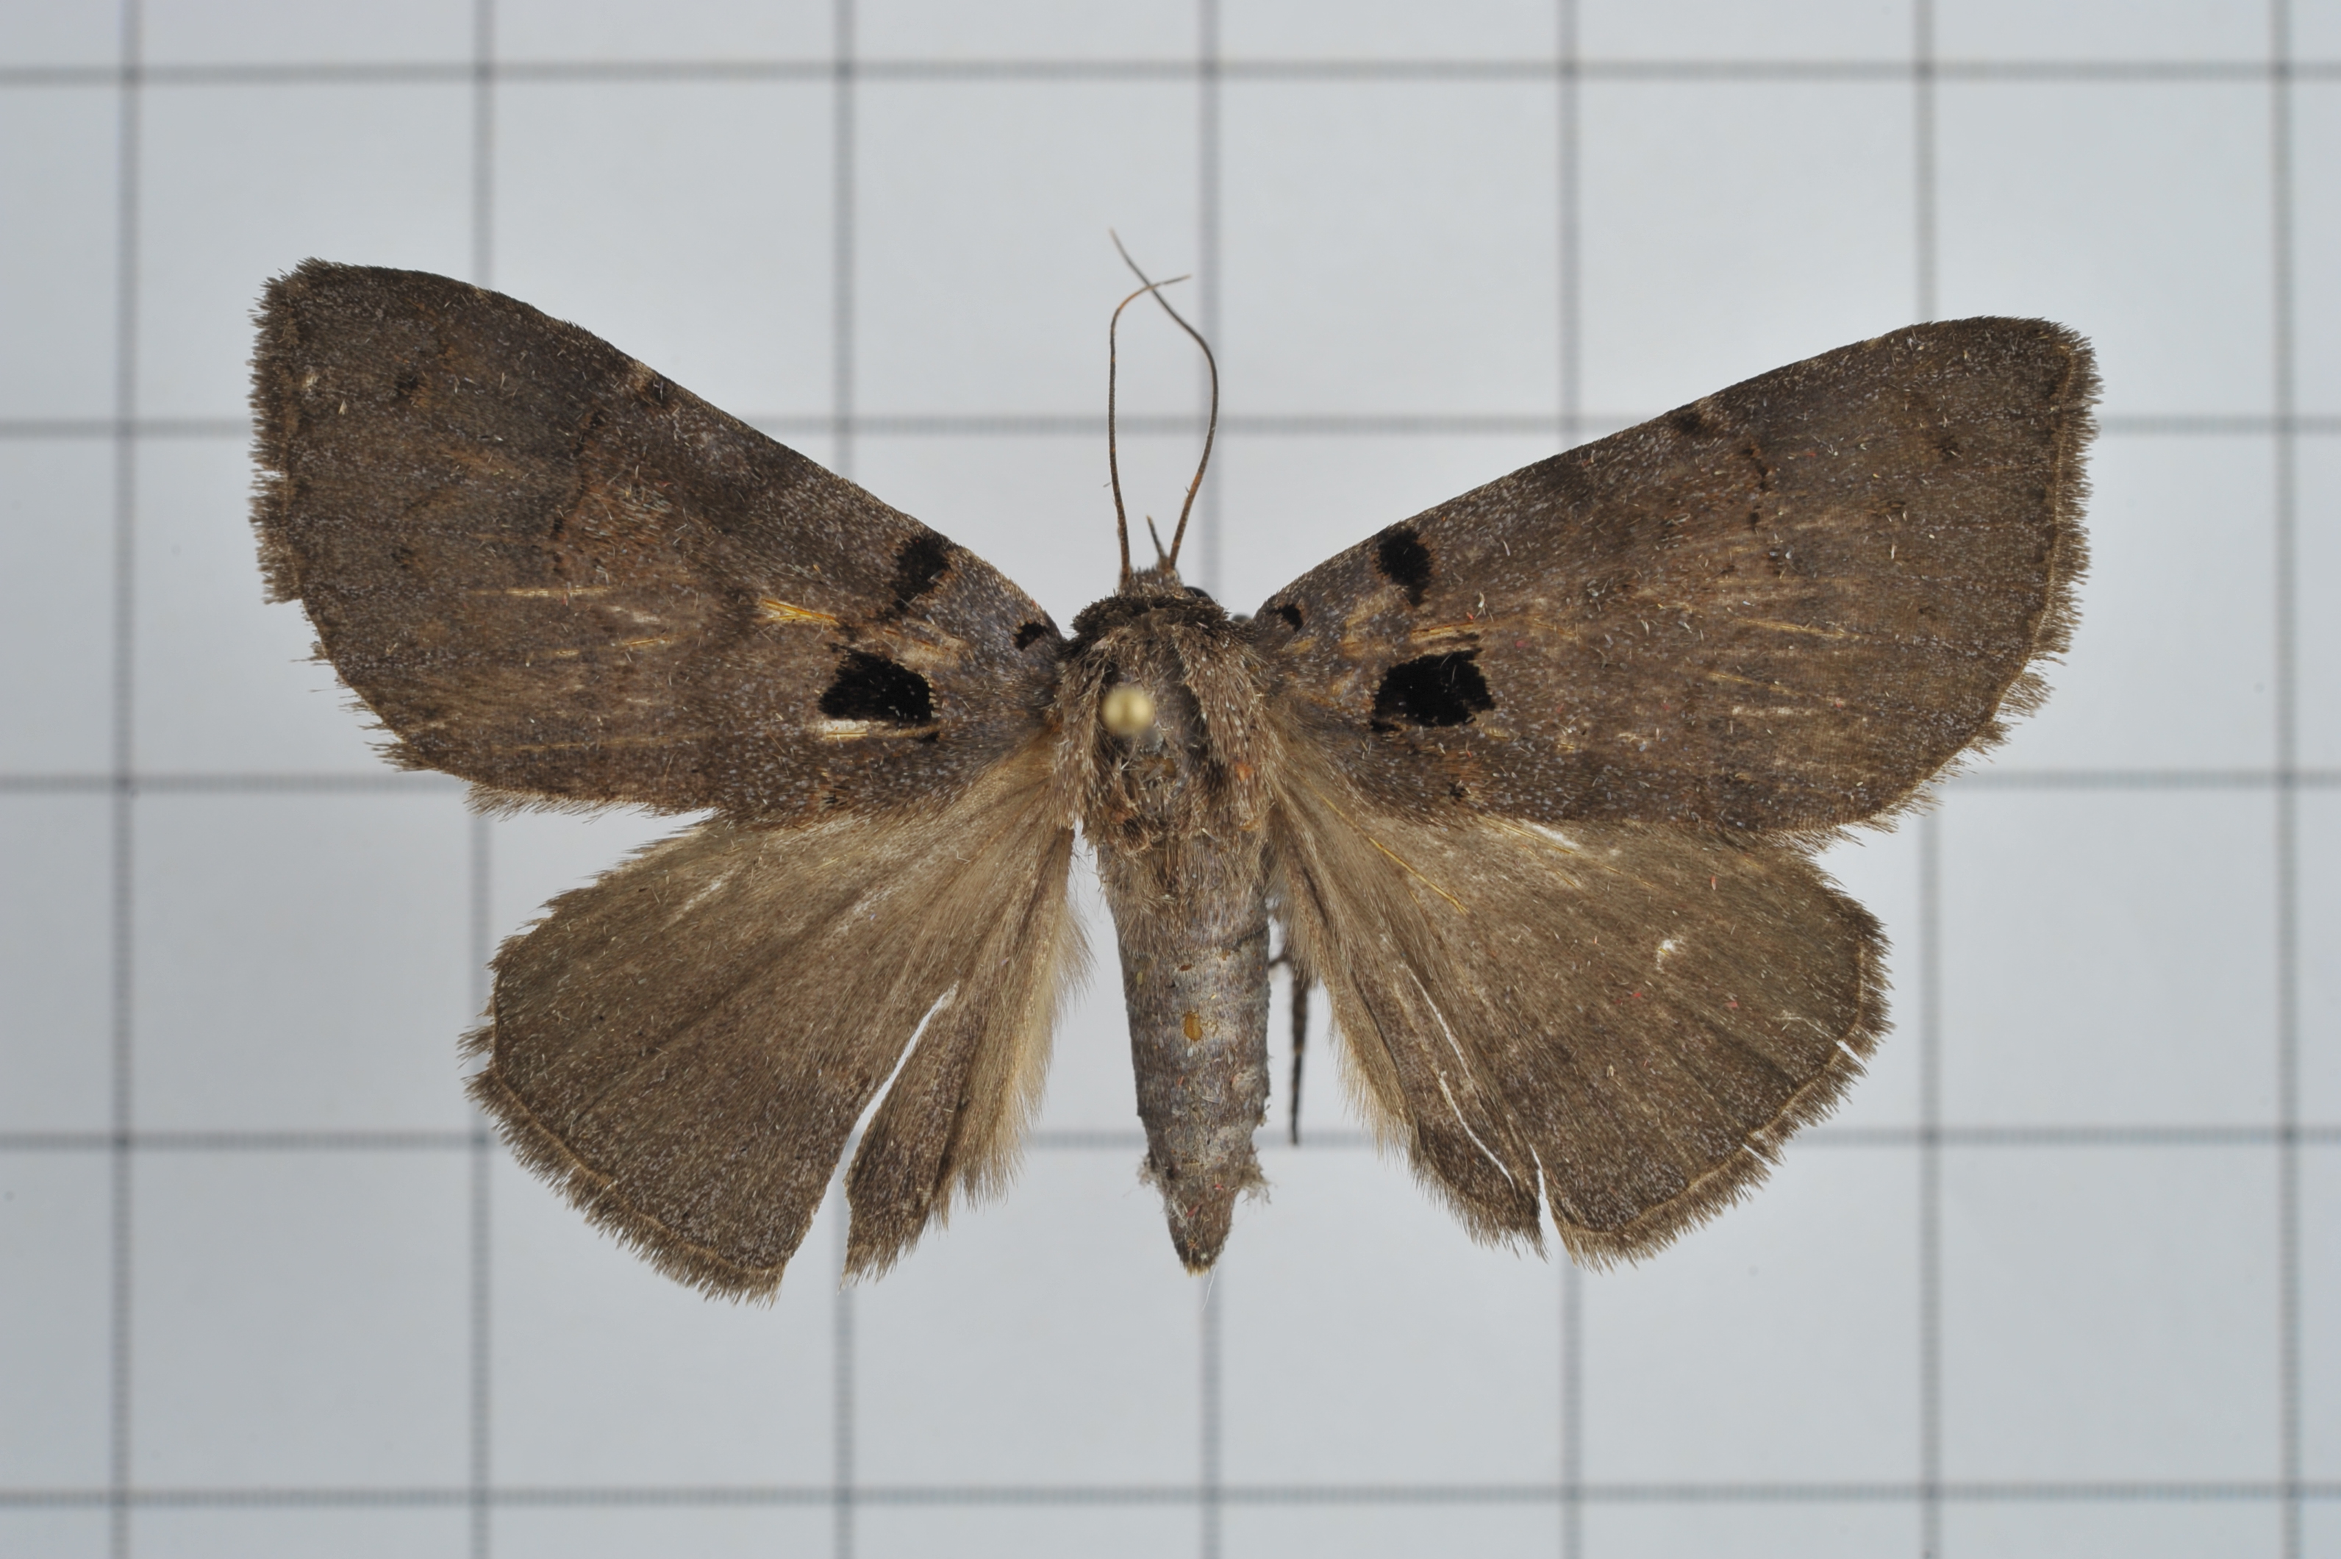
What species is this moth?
Avatha bipartita
